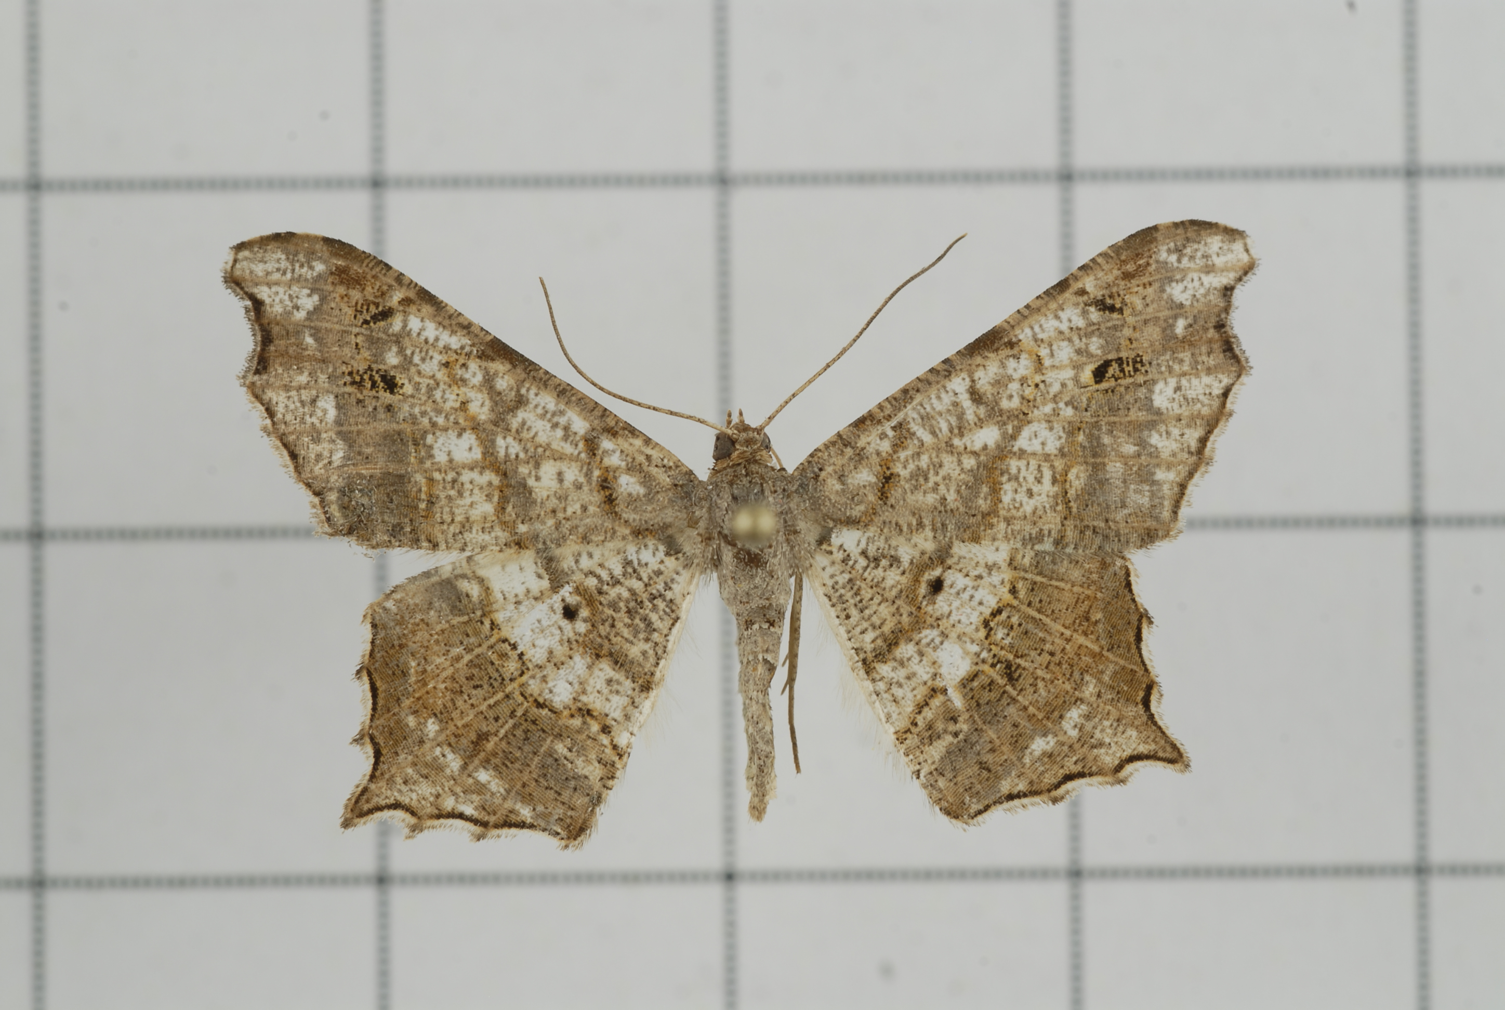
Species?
Chiasmia emersaria
